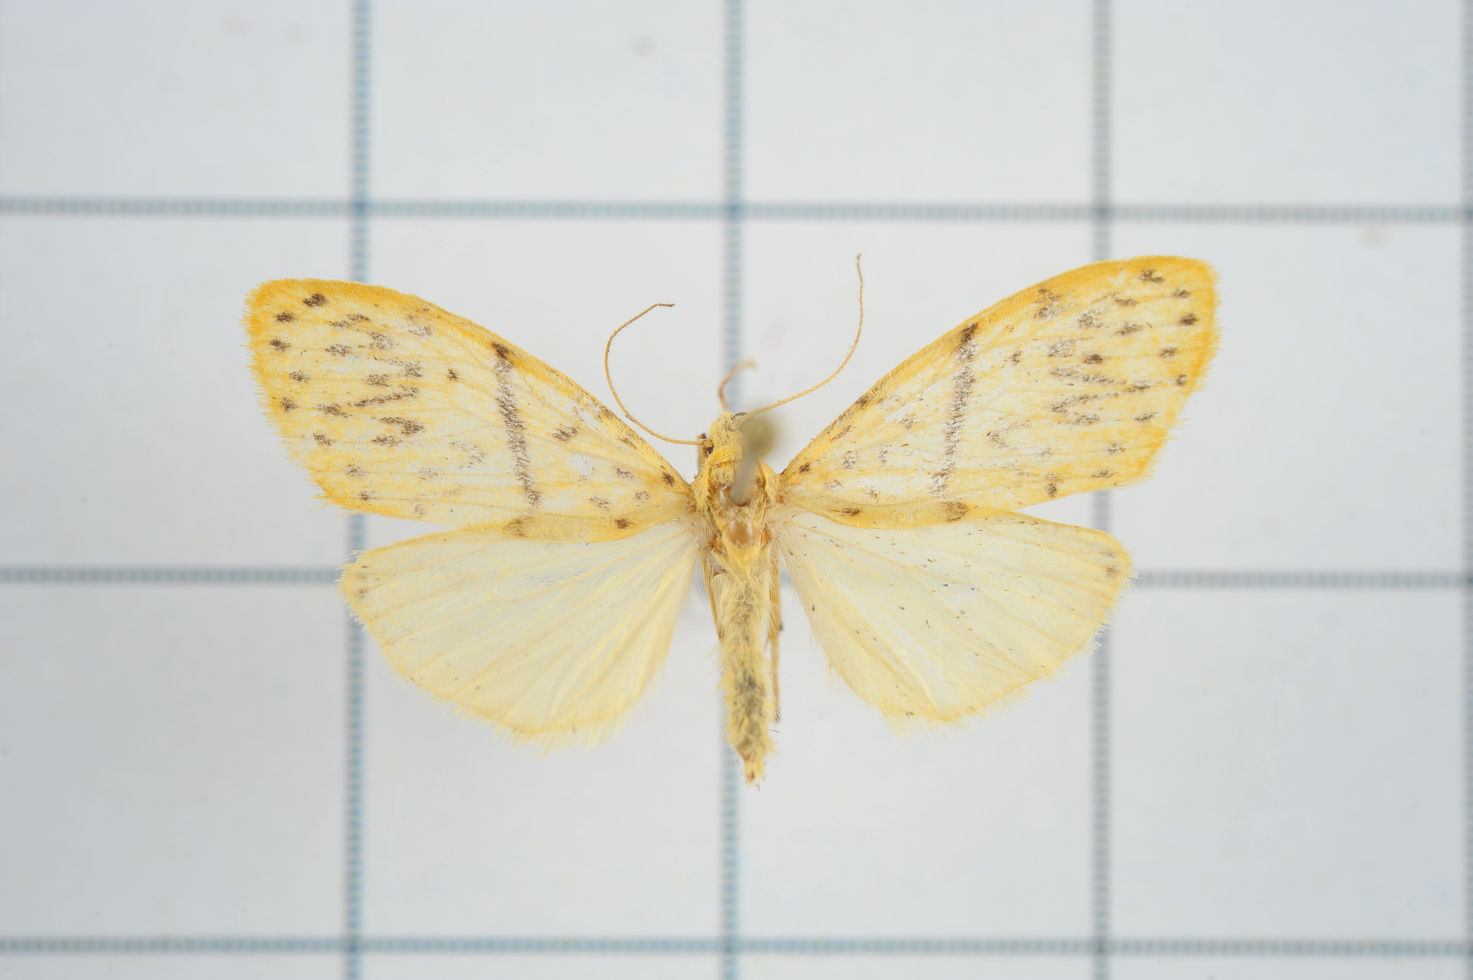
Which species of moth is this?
Huangilene alikangiae alikangiae
